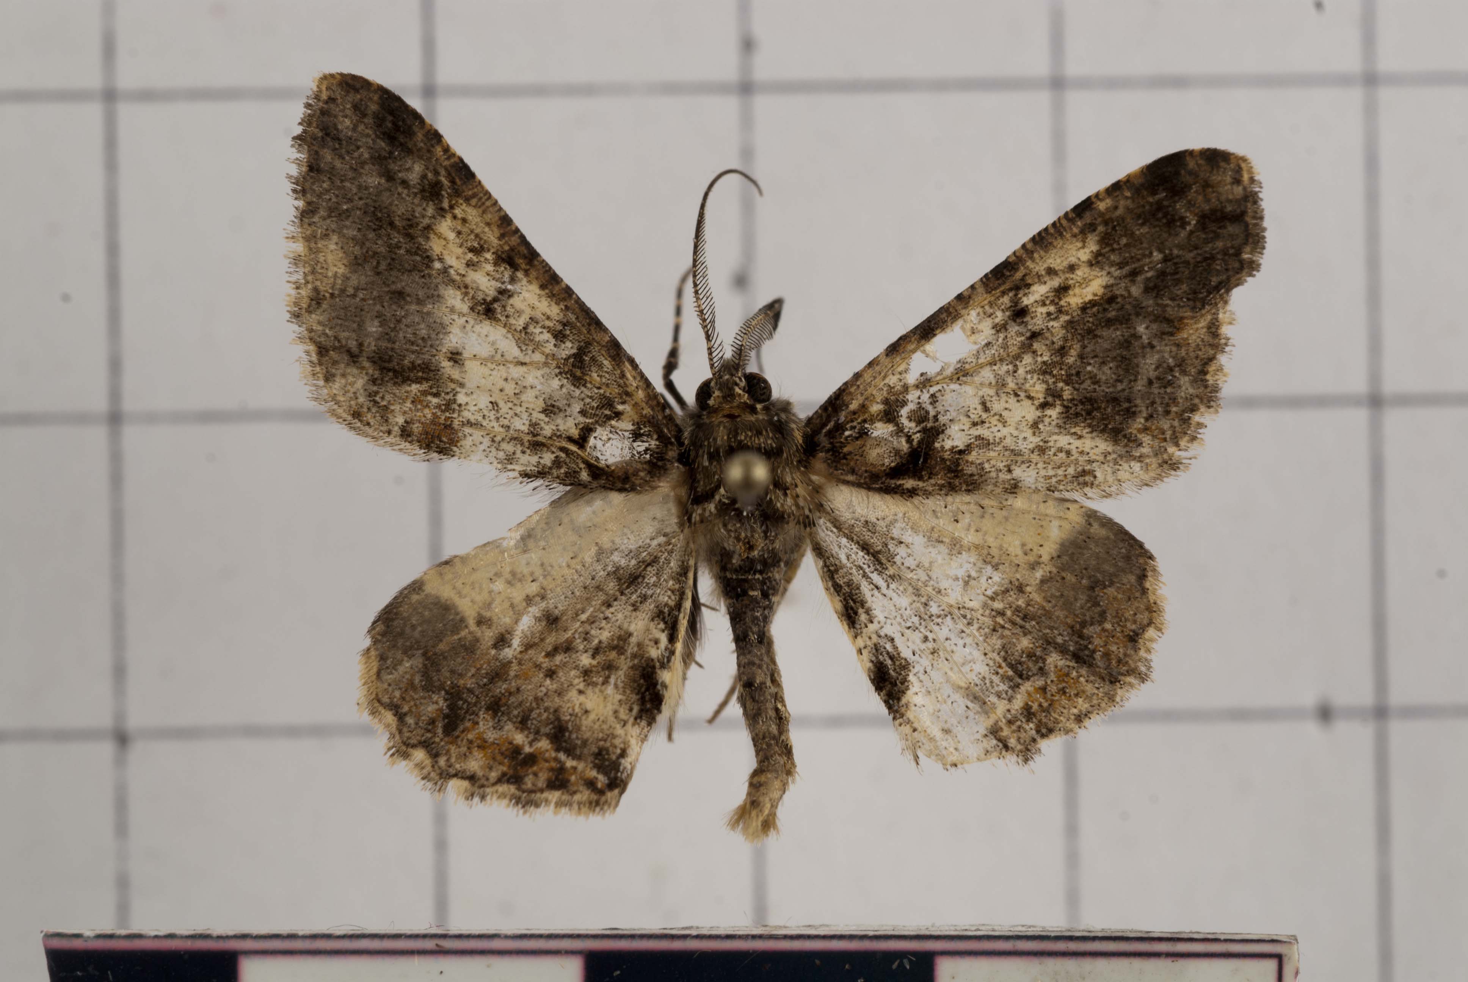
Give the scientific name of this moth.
Alcis taiwanovariegata
